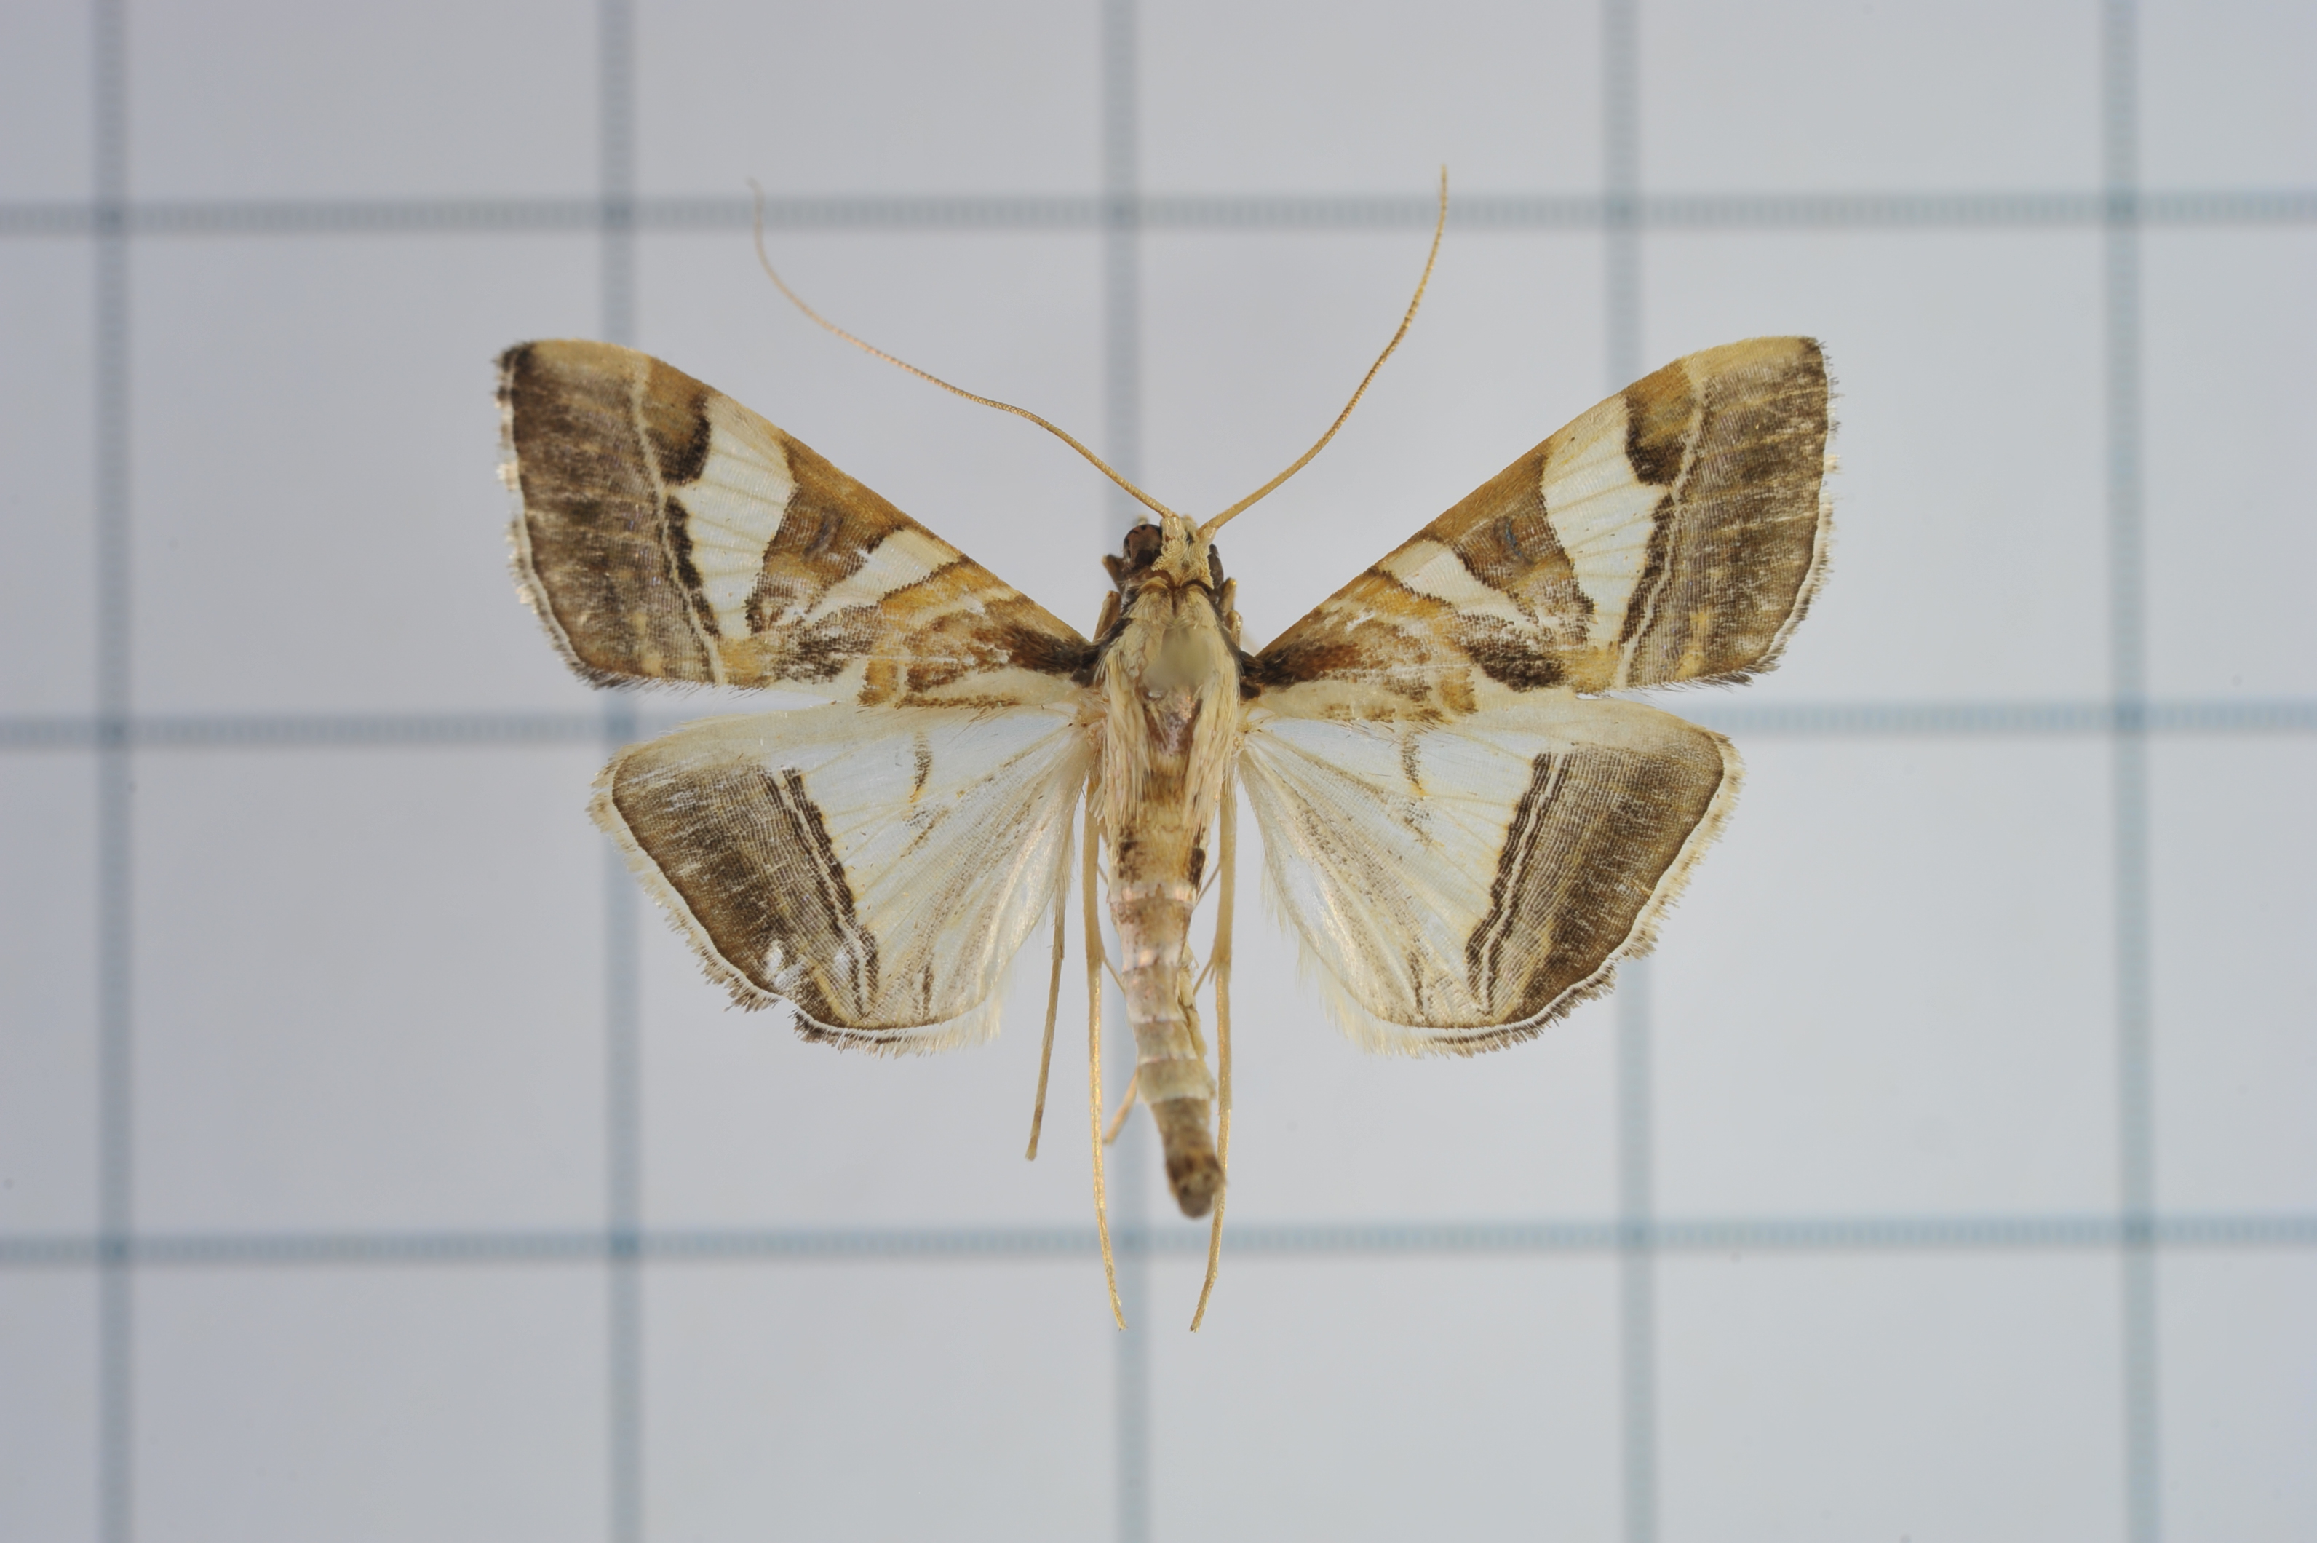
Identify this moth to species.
Agrioglypta itysalis
